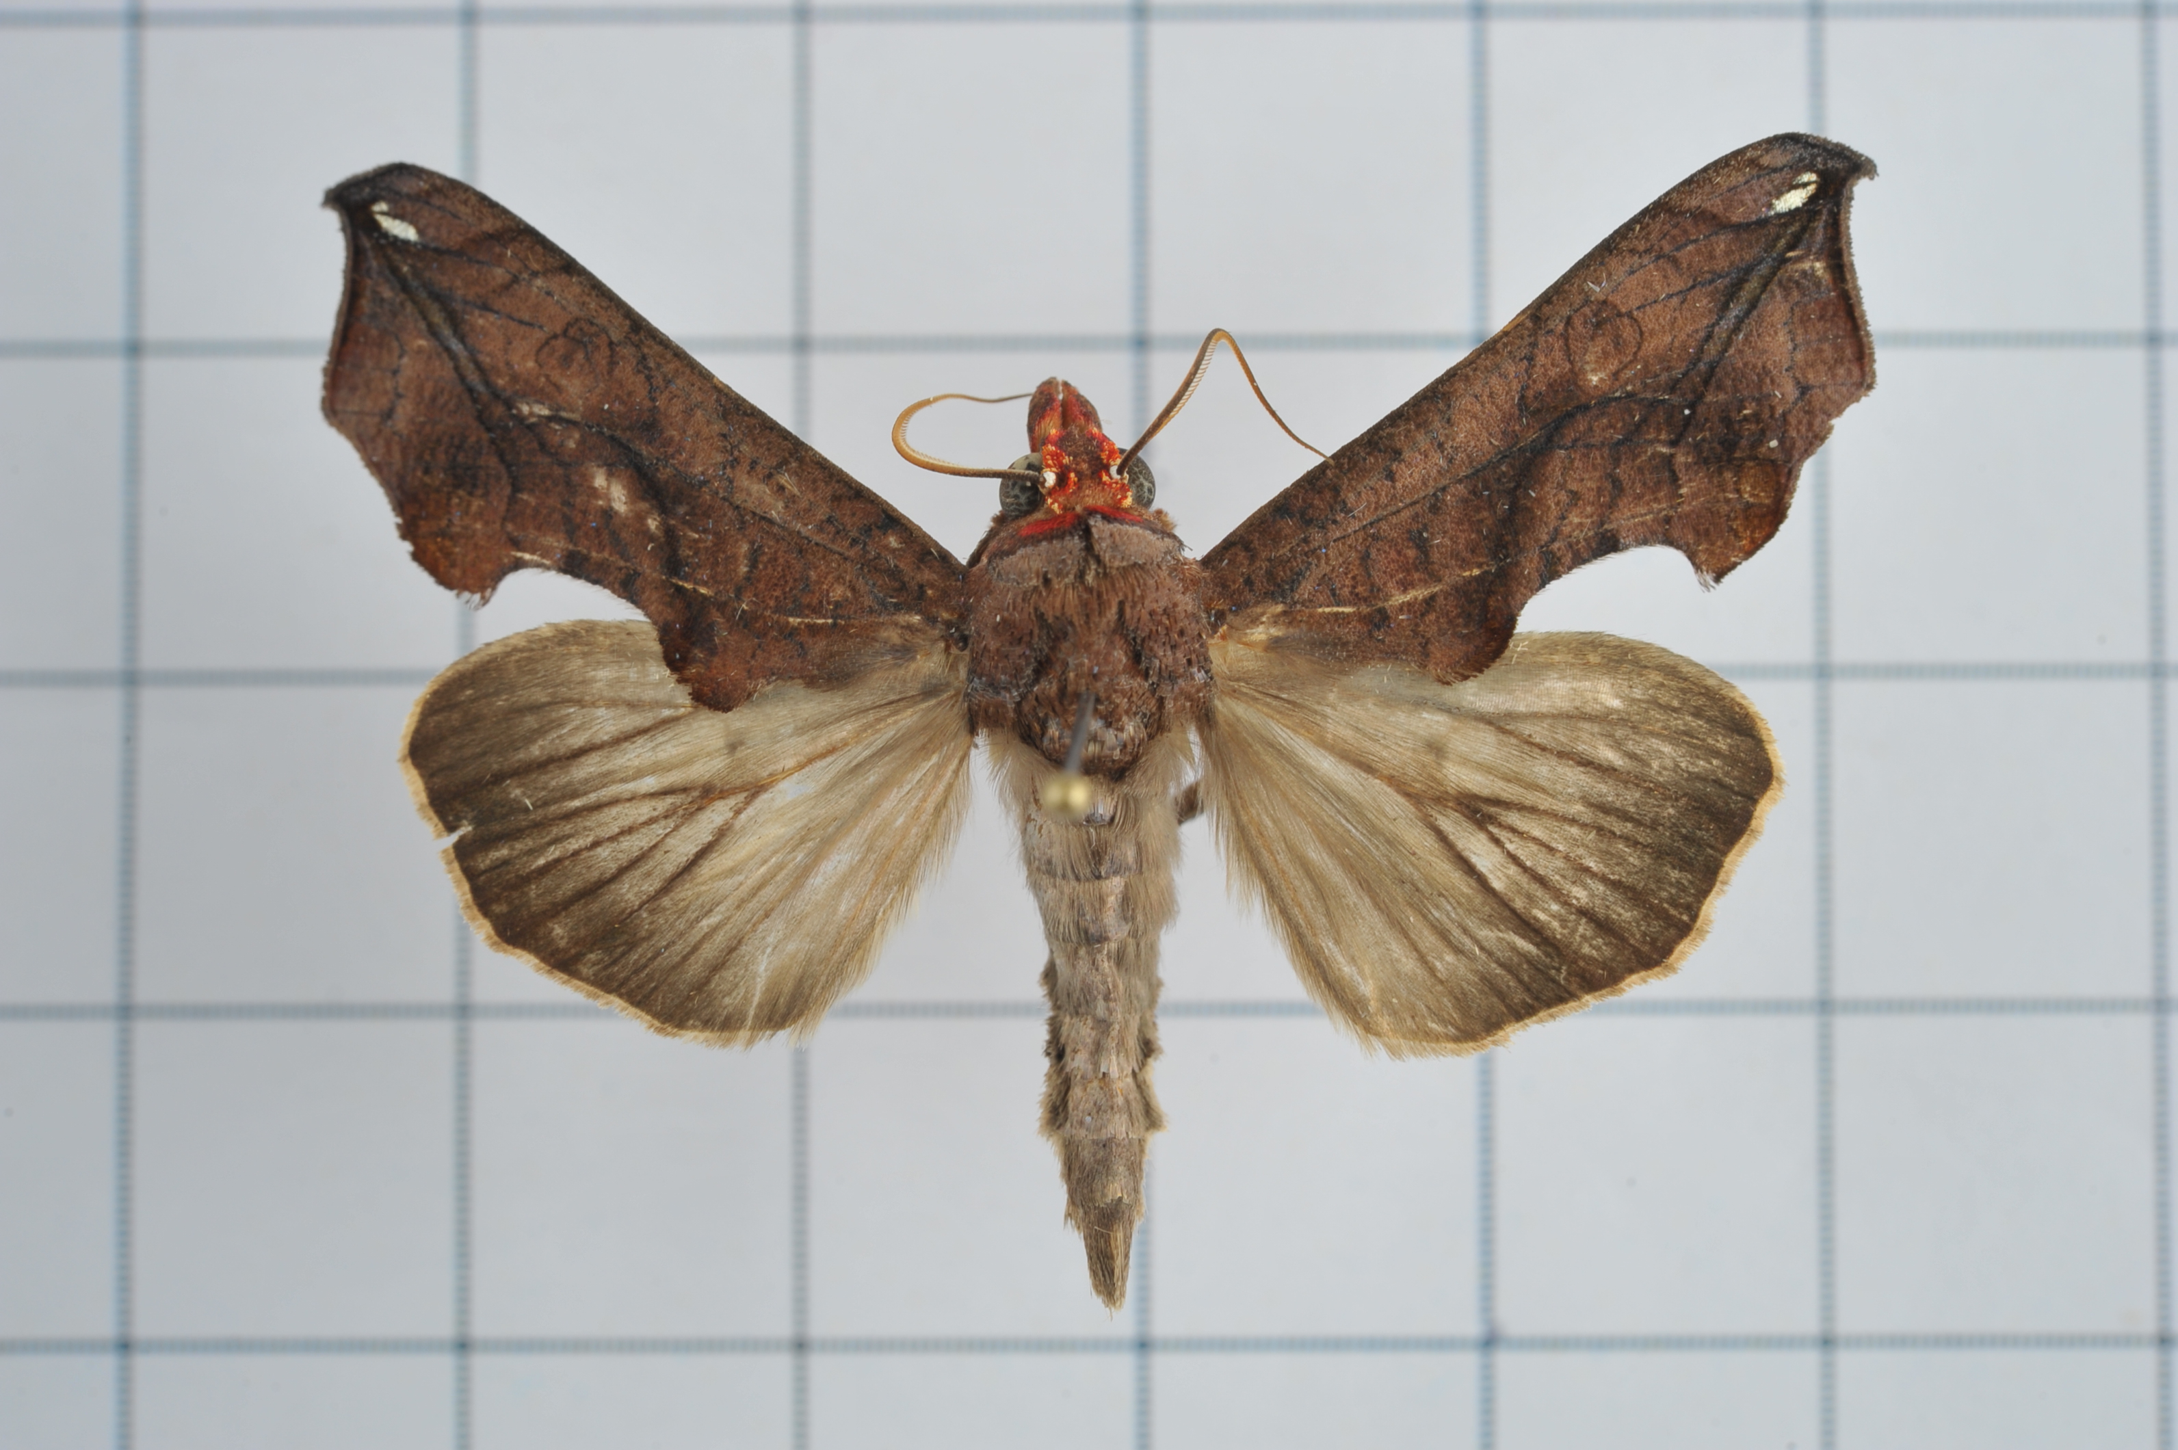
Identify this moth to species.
Oraesia argyrosticta
